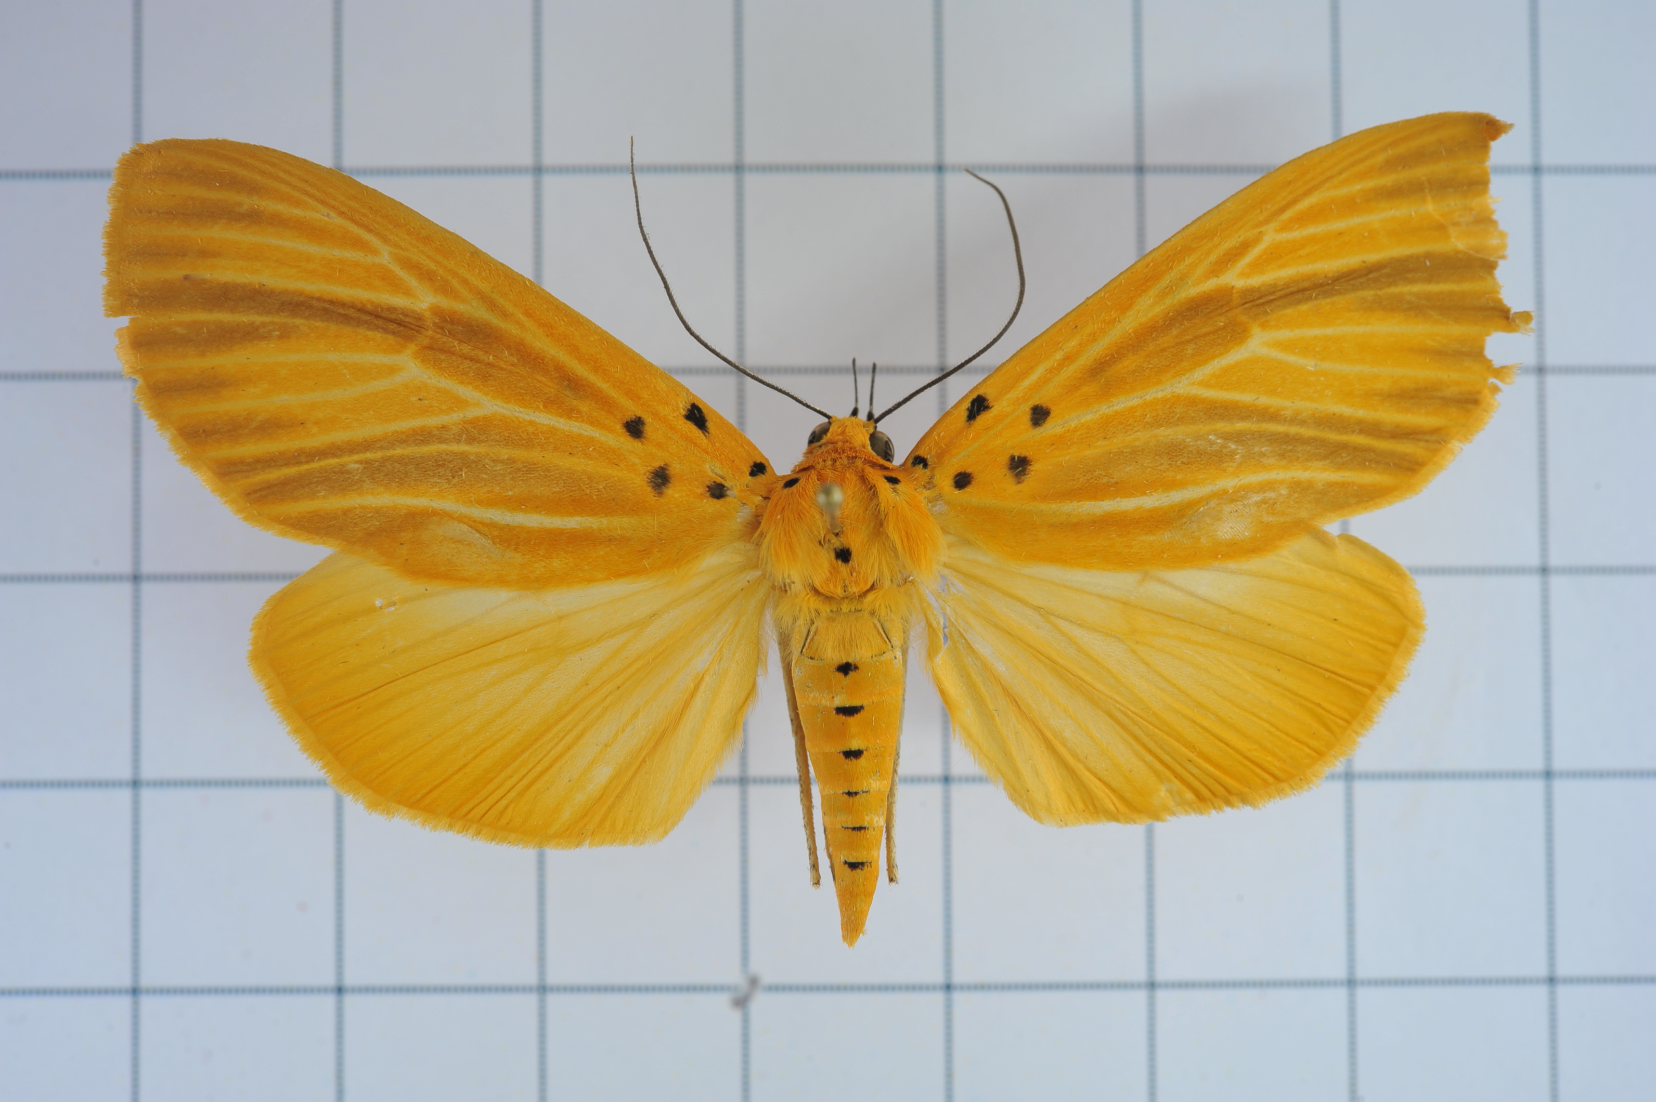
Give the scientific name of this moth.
Asota egens confinis
